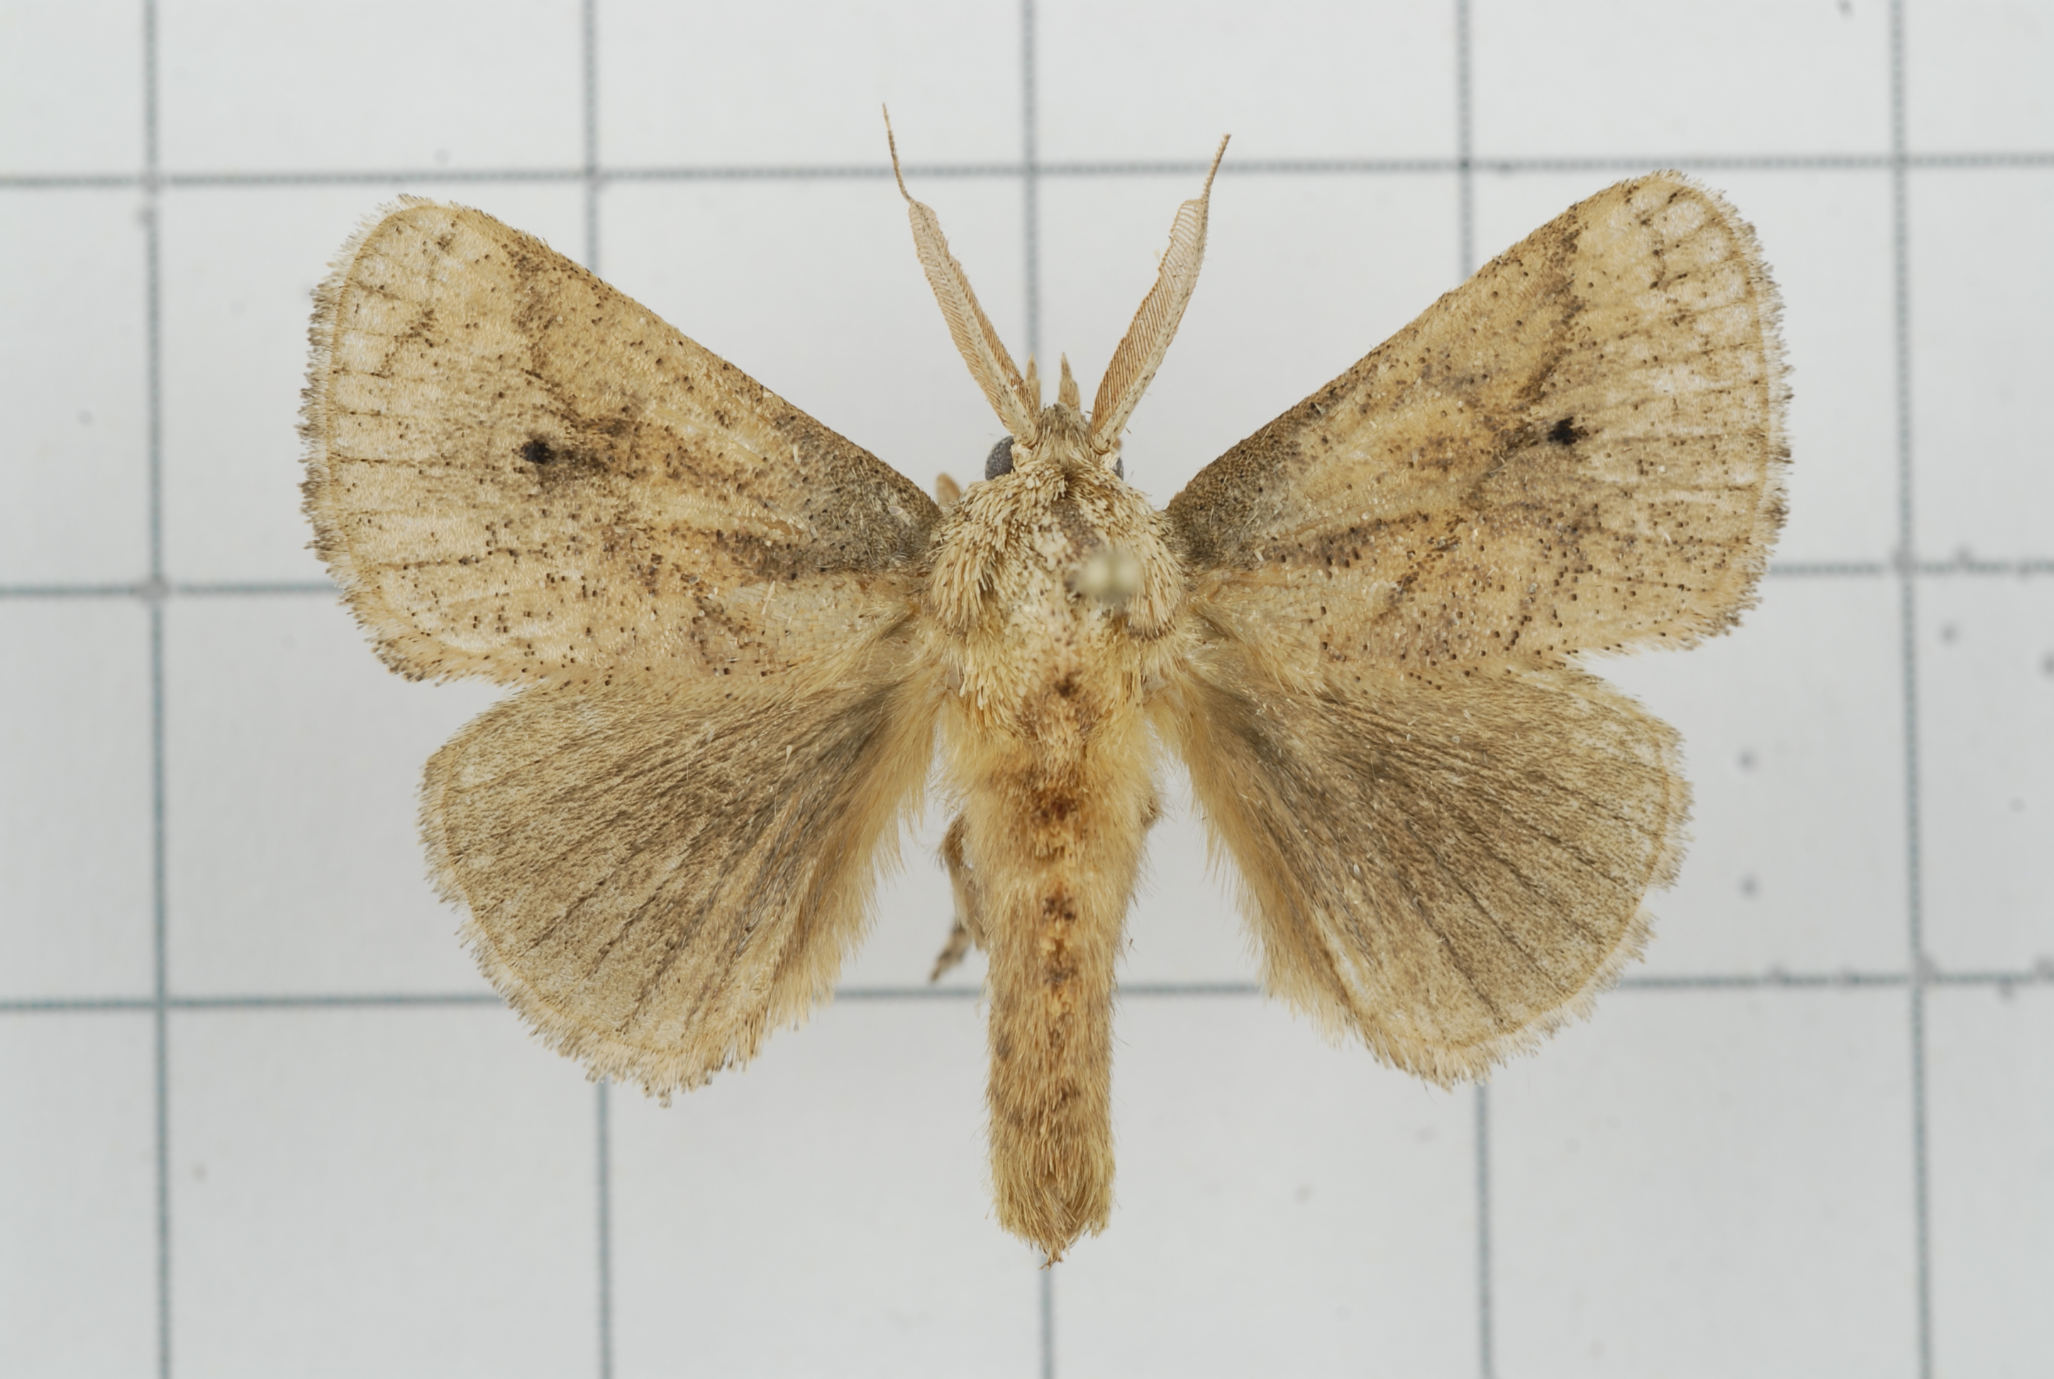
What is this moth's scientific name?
Susica sinensis
